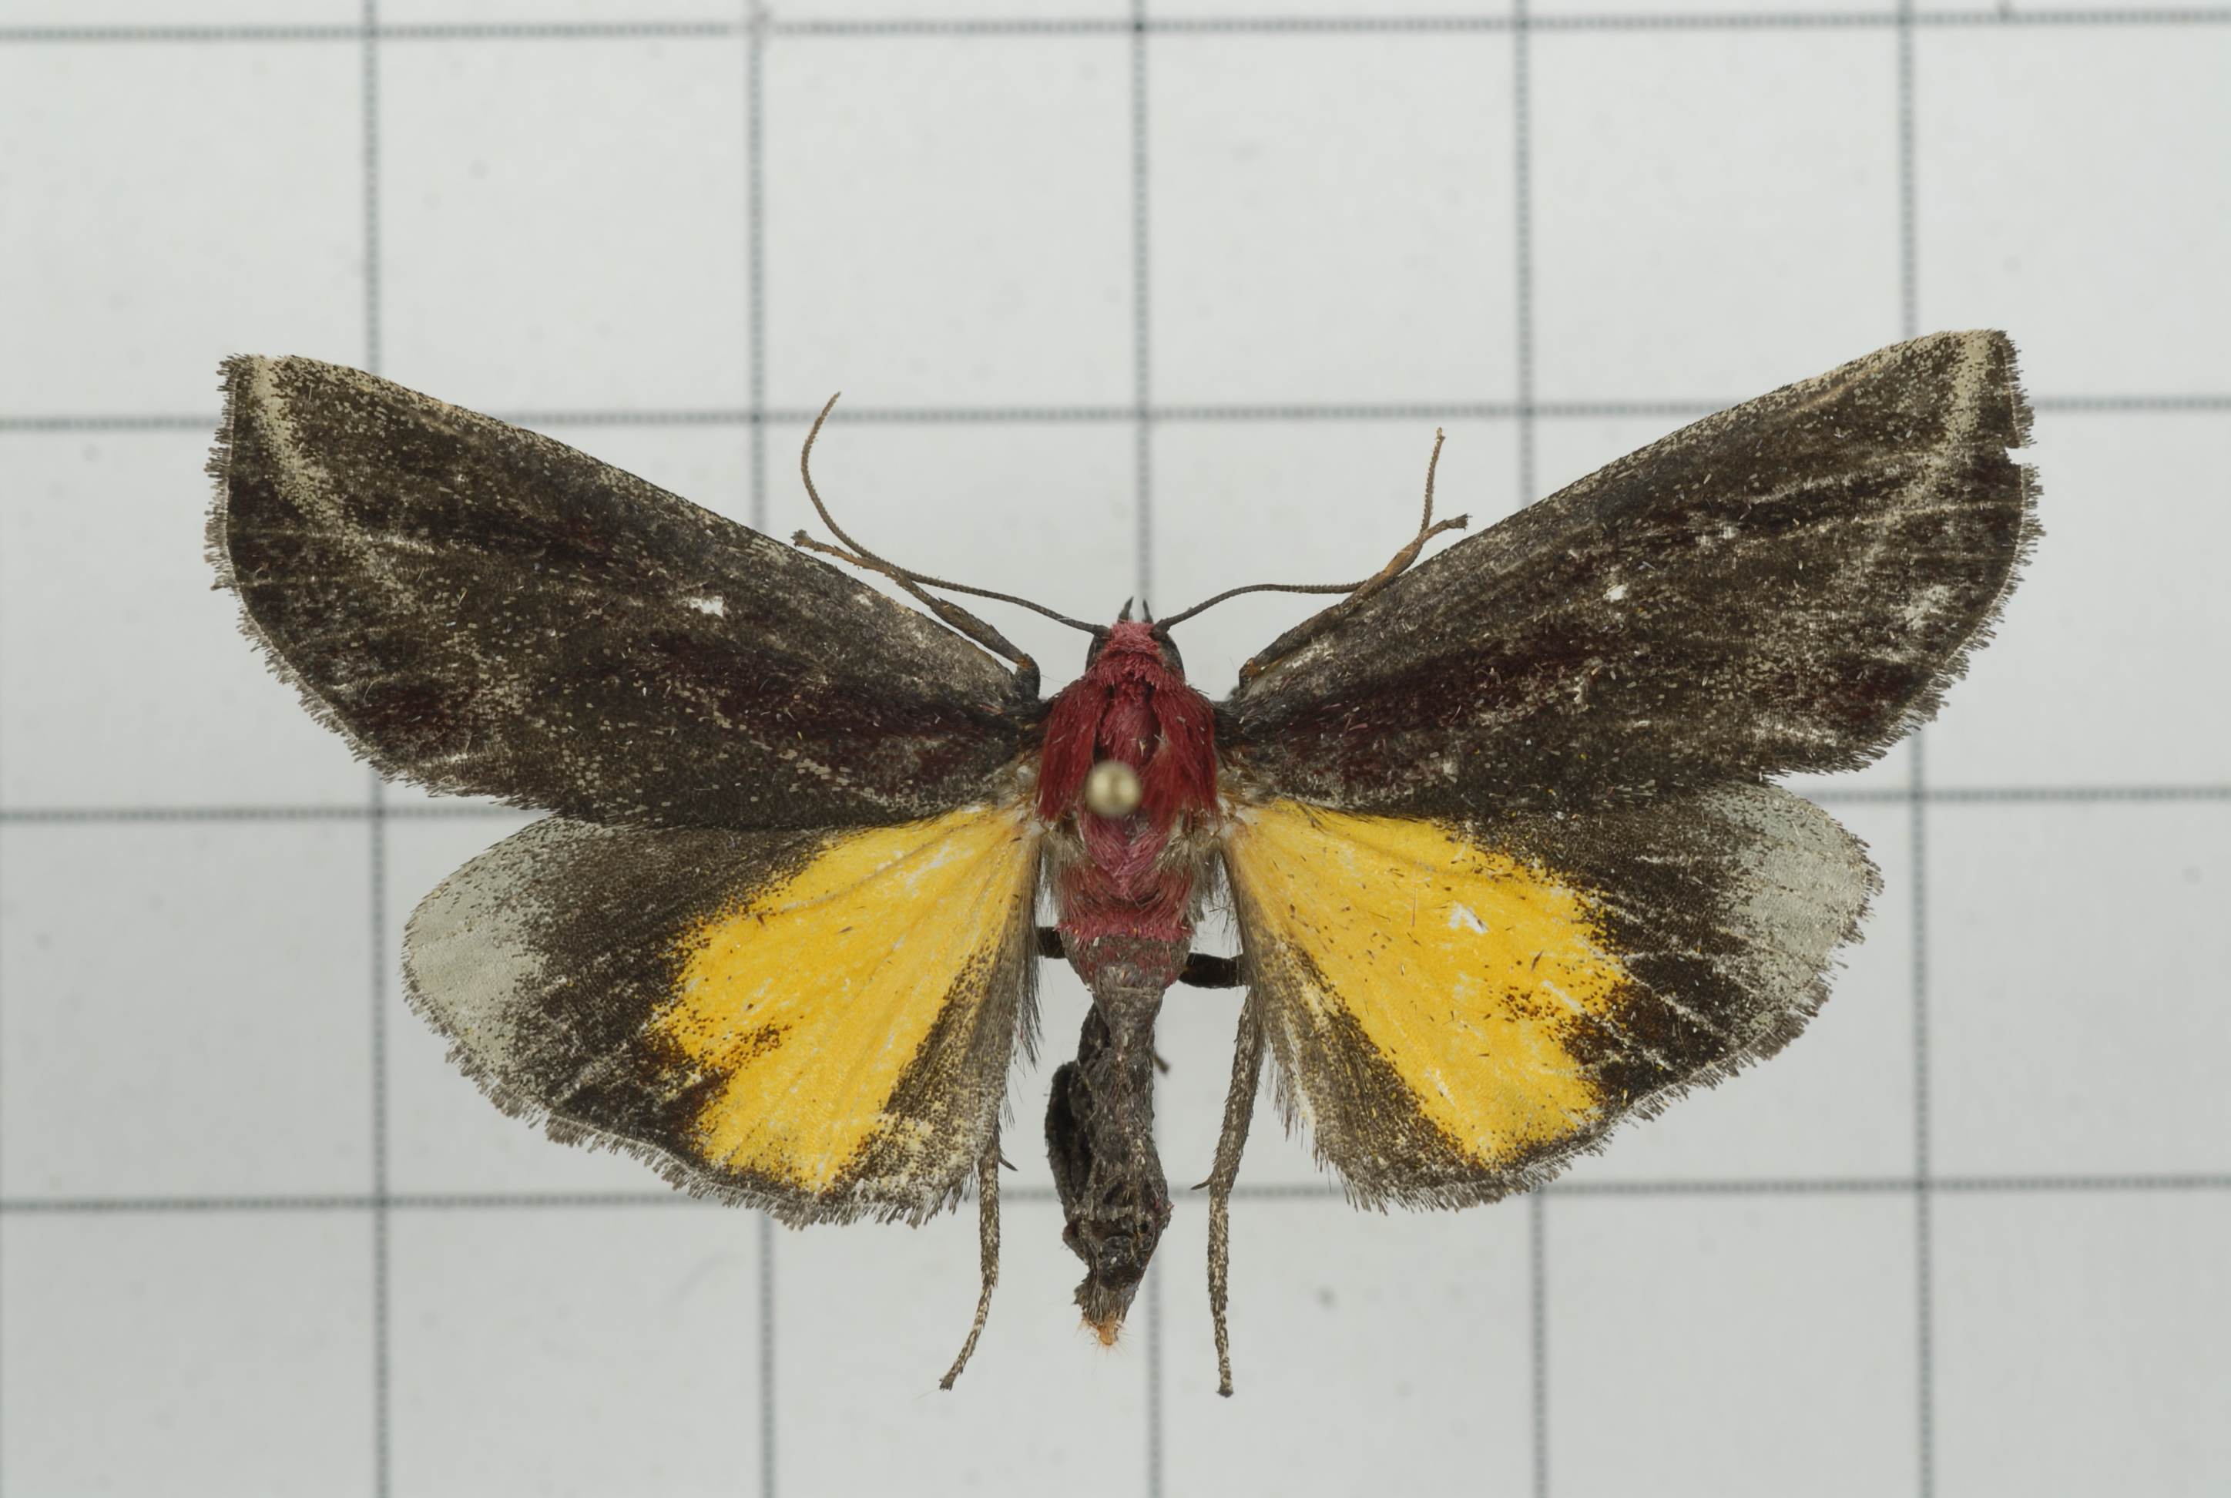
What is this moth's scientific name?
Toccolosida rubriceps
